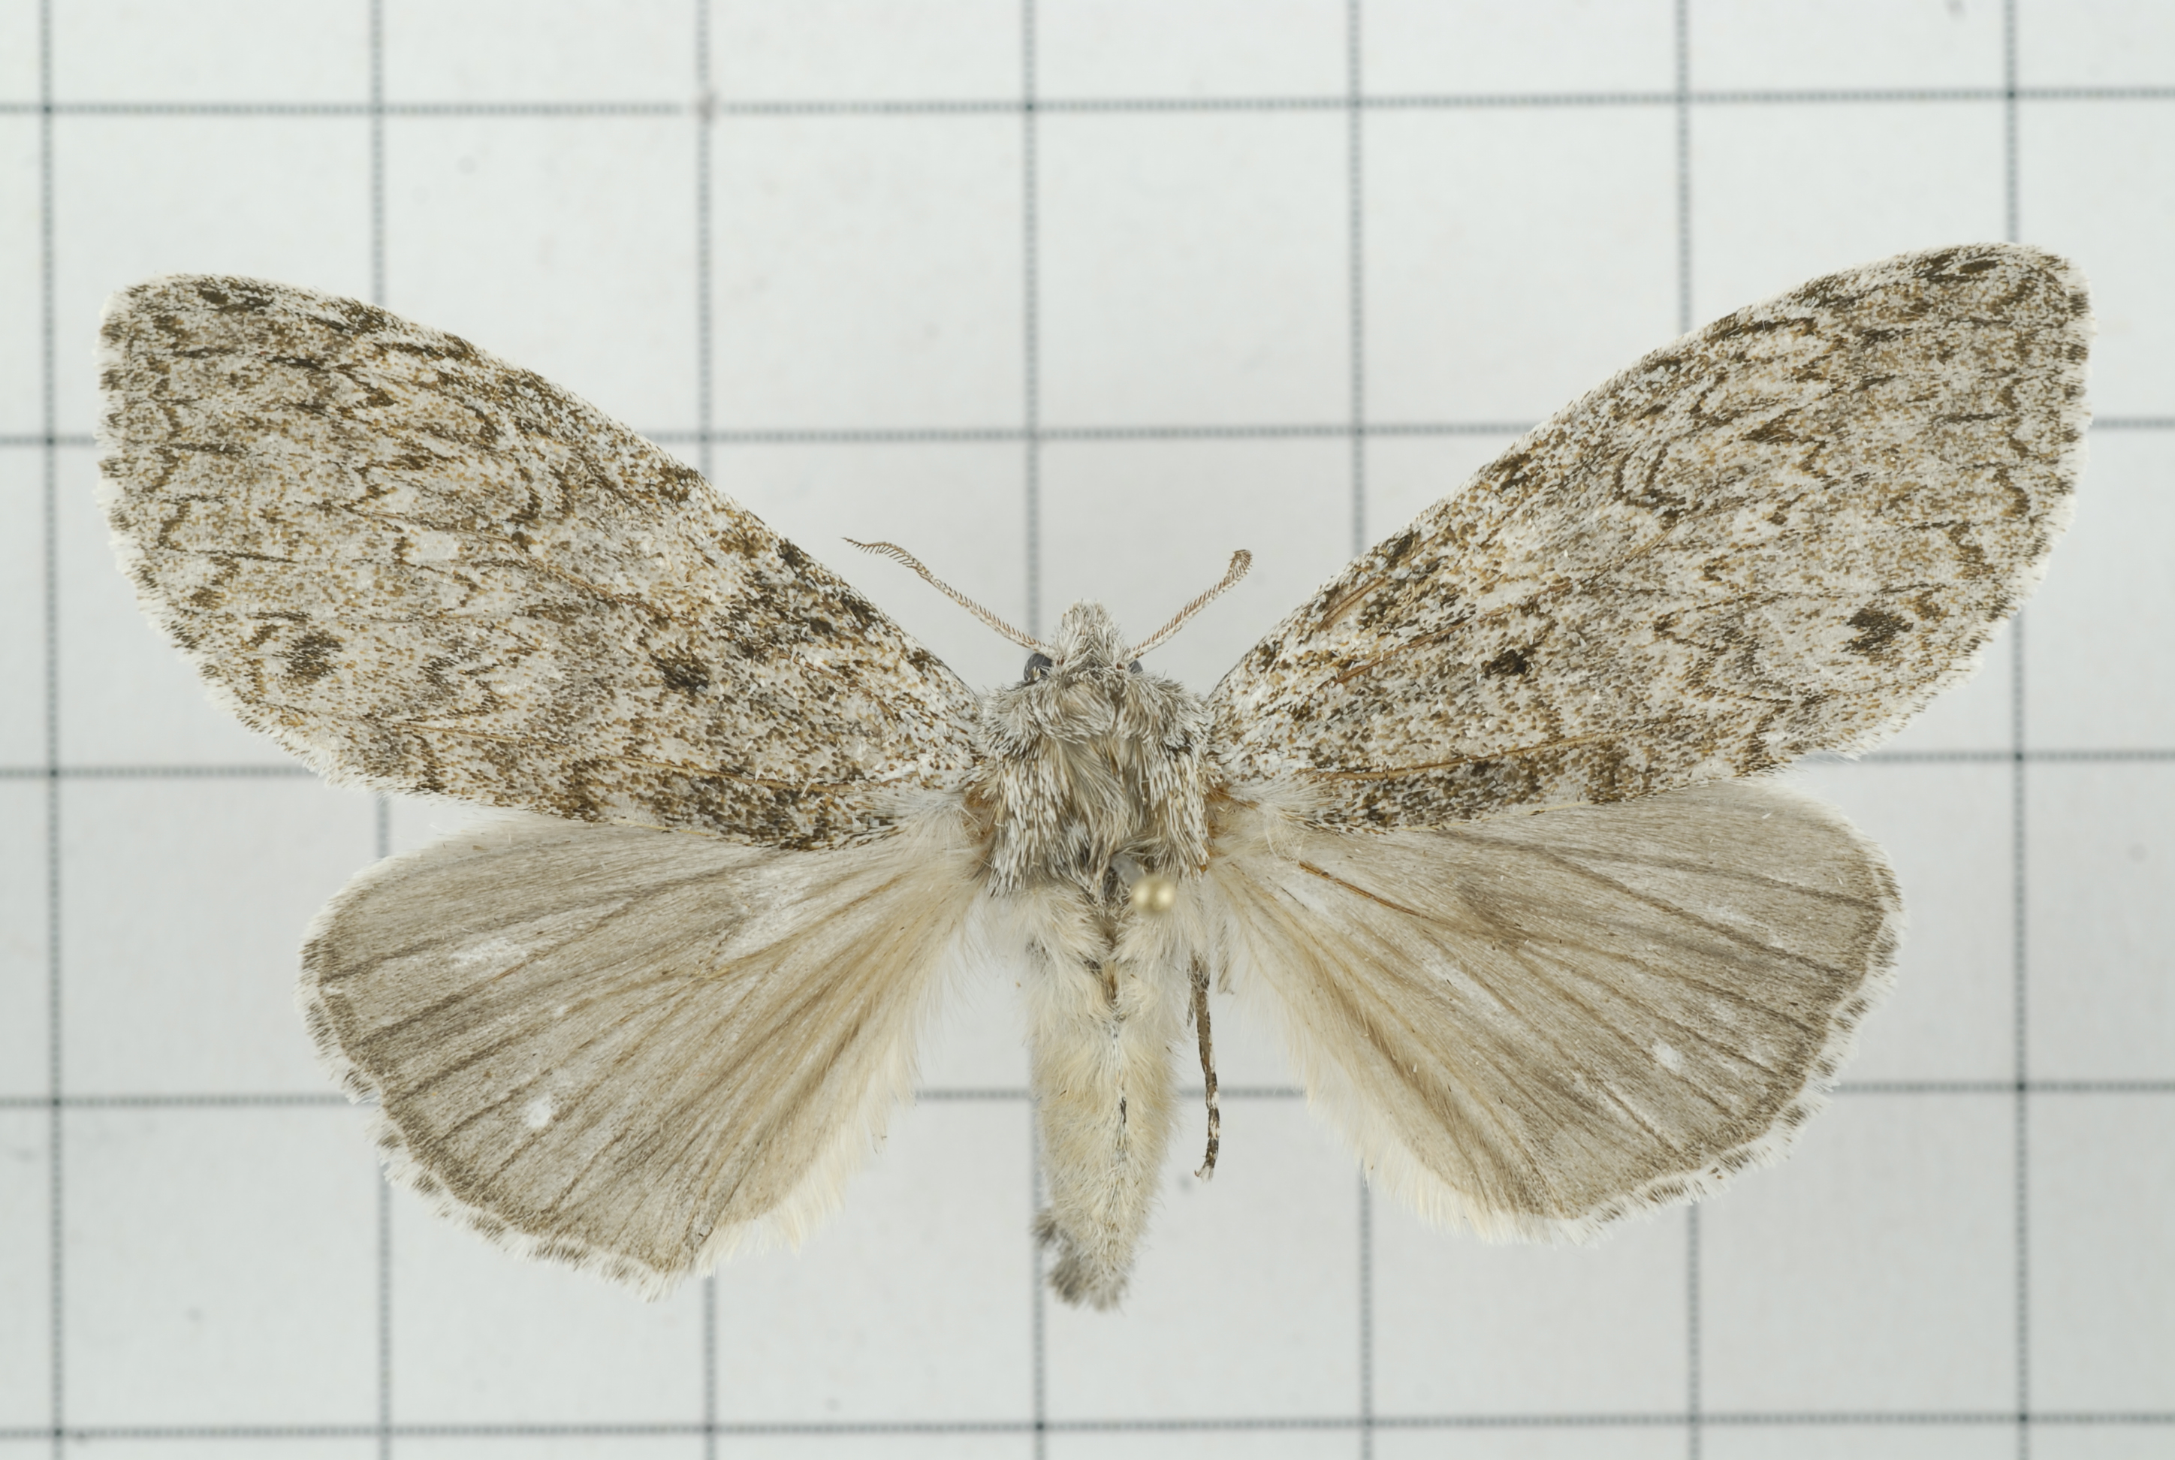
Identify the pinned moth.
Calliteara arizana
